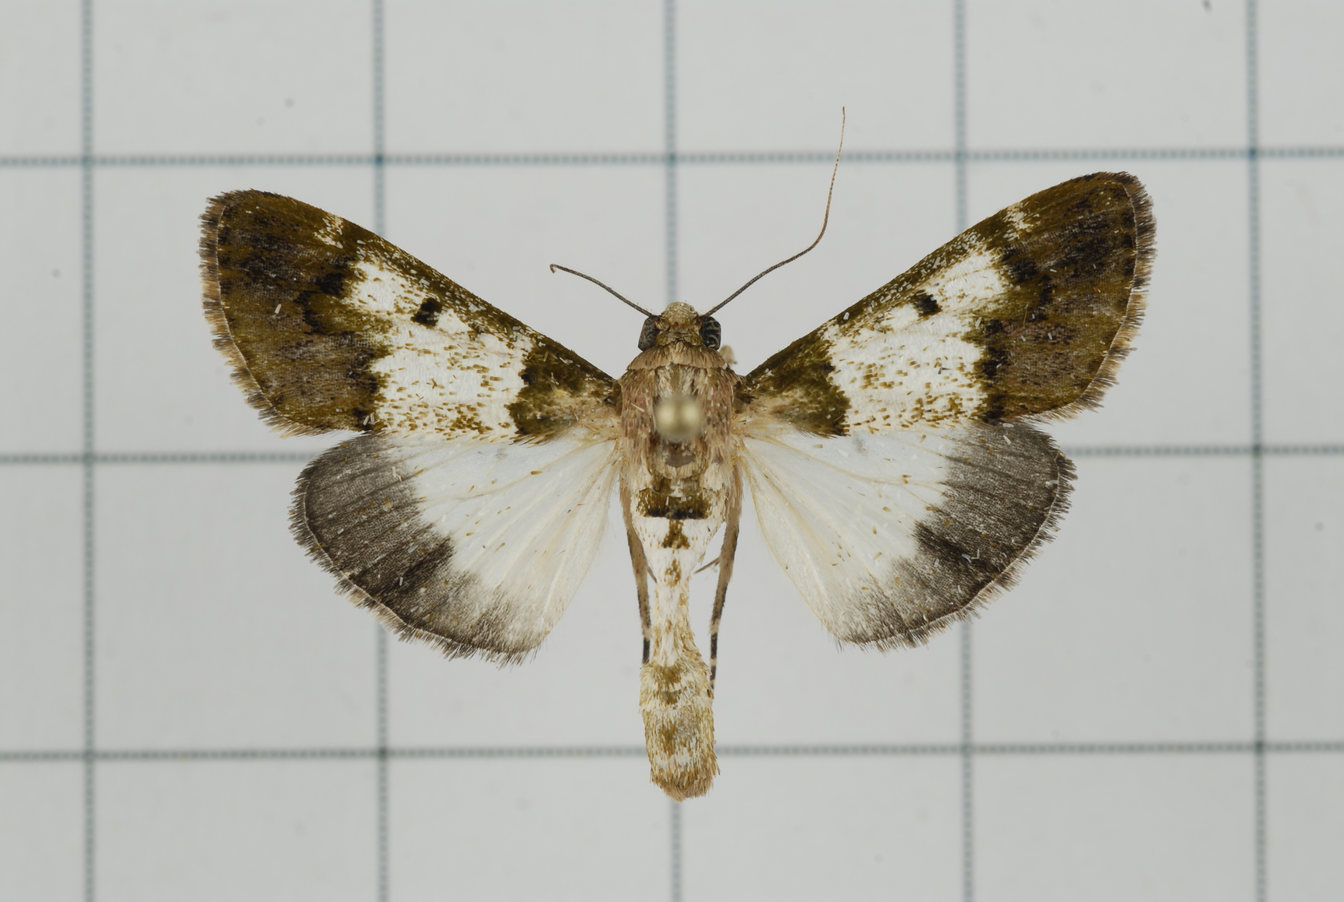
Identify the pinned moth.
Teliphasa albifusa
